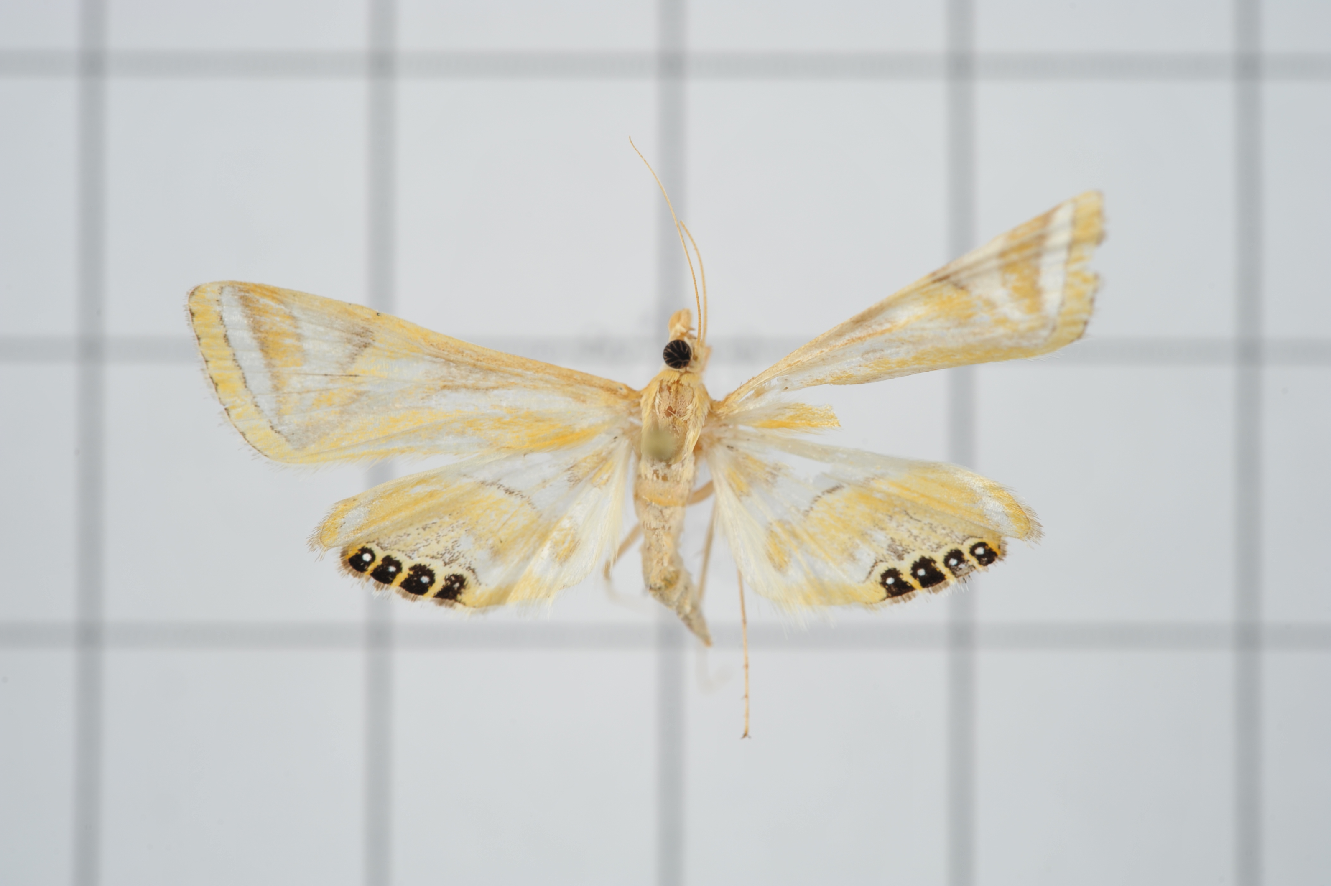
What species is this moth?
Eoophyla conjunctalis
